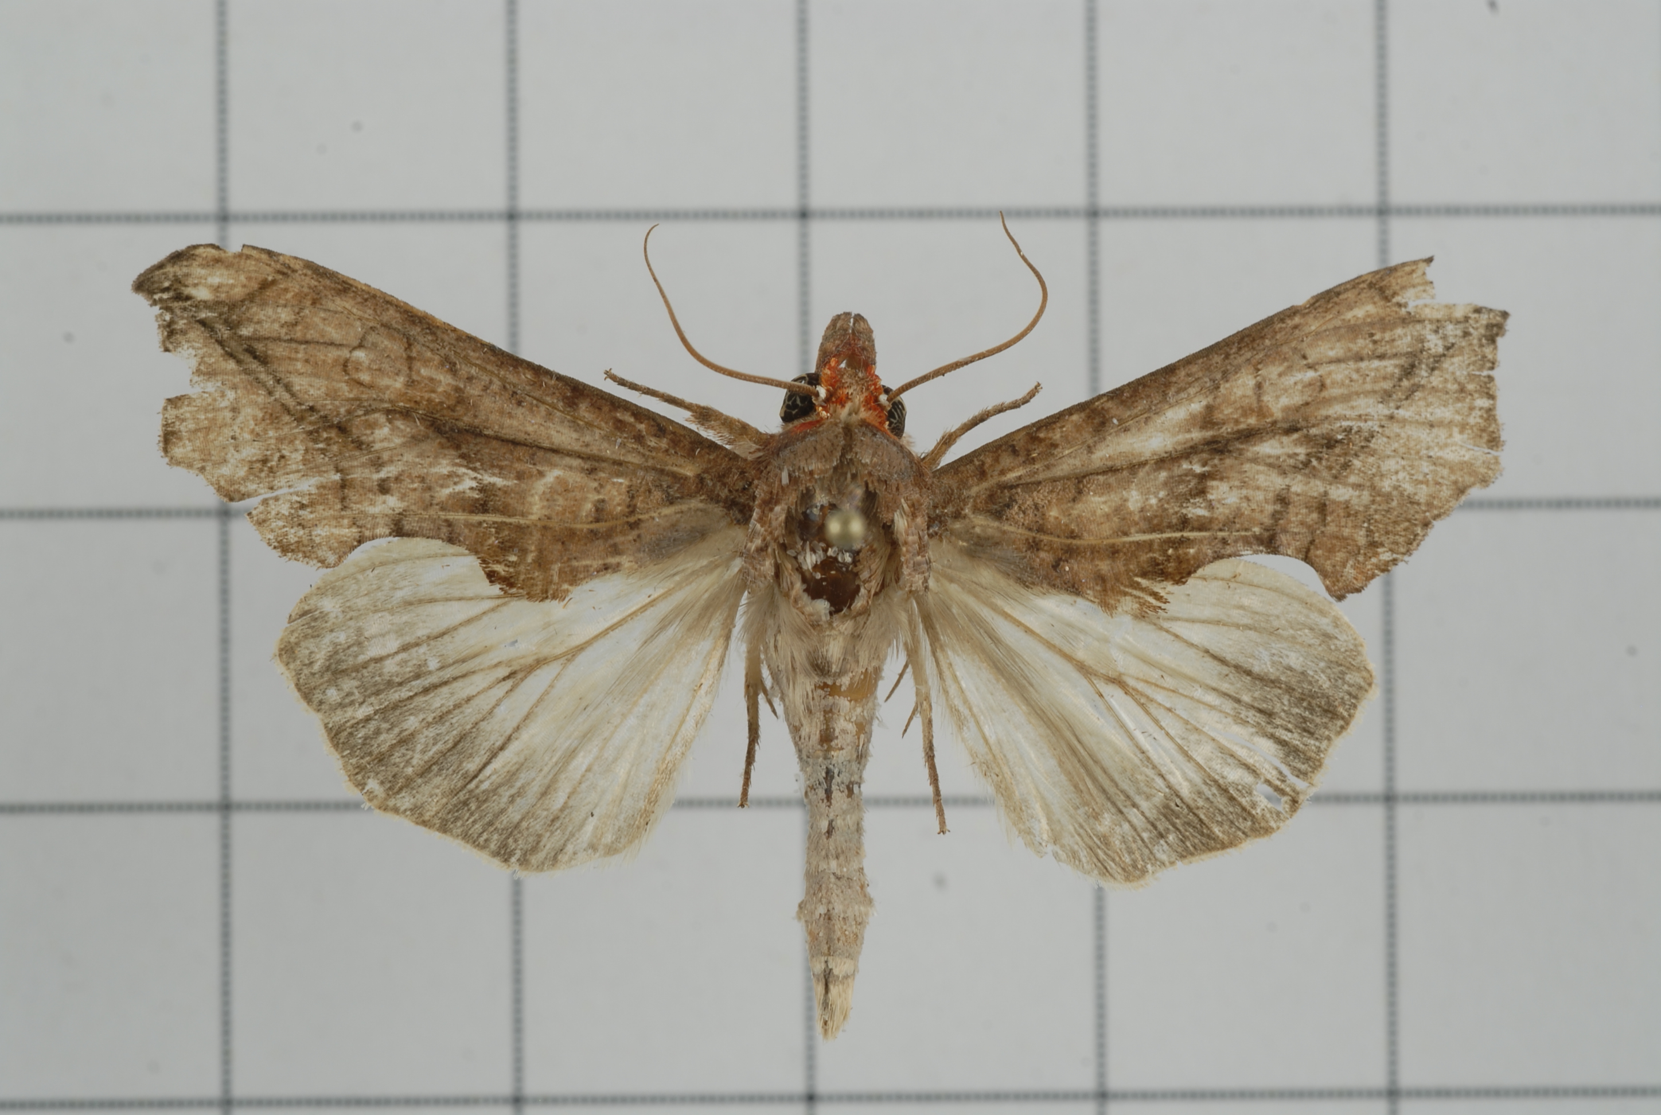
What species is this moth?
Oraesia argyrosticta
